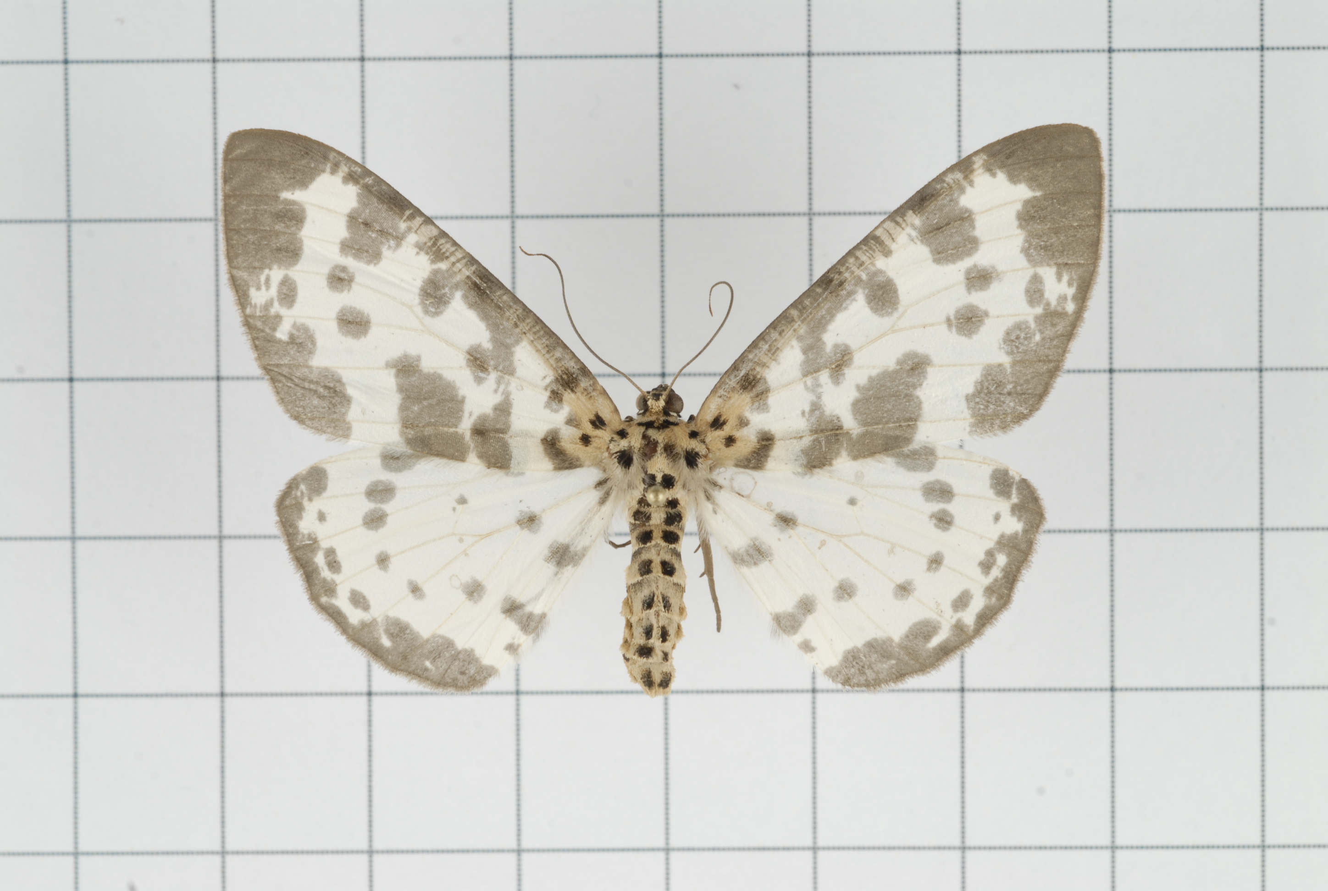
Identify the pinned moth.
Percnia longitermen
